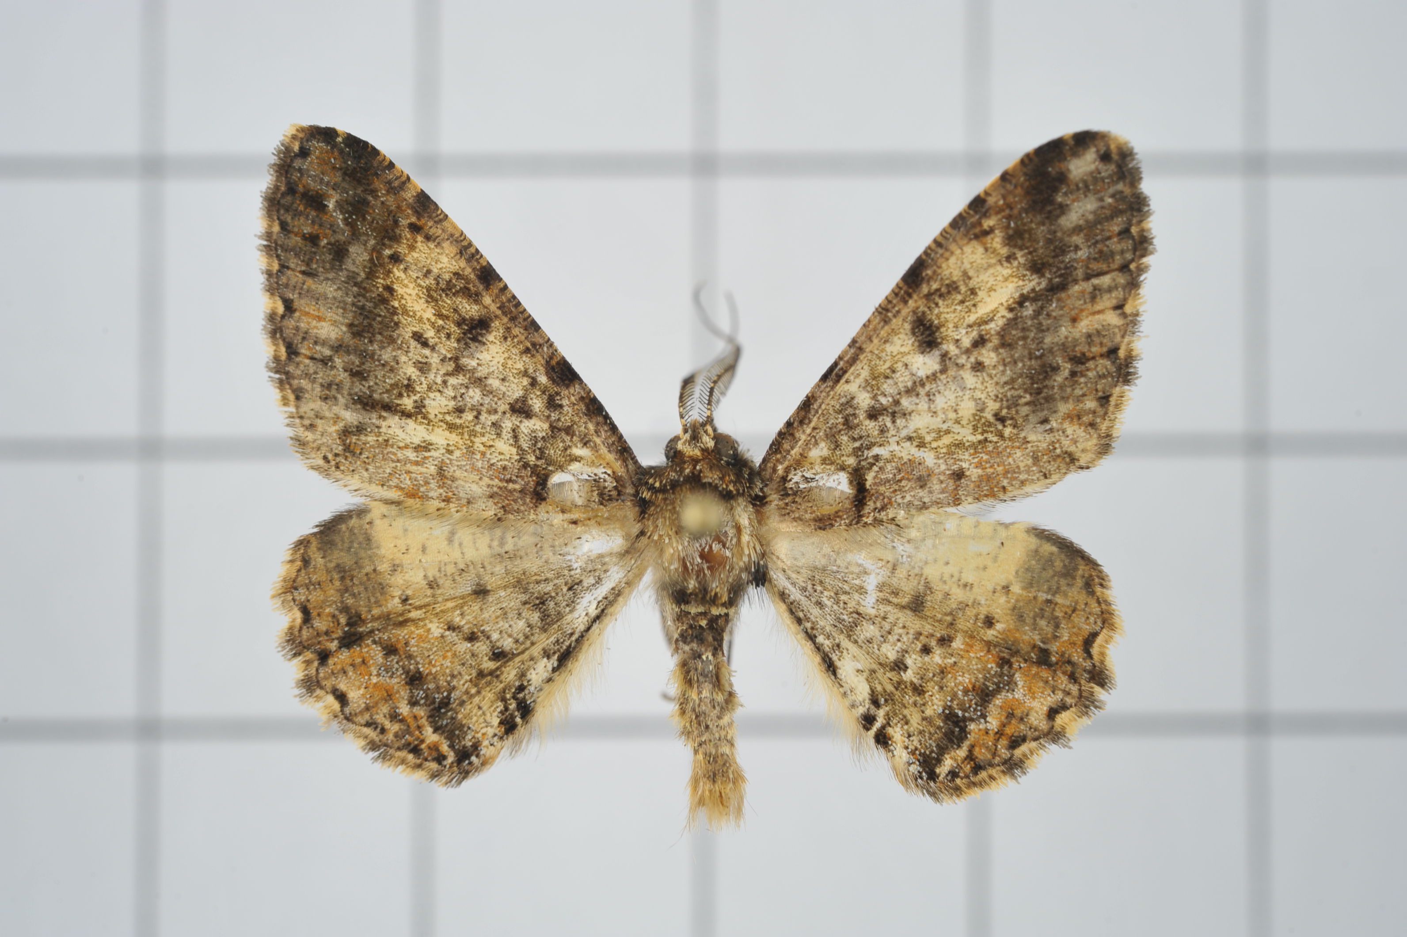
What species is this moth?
Alcis taiwanovariegata
